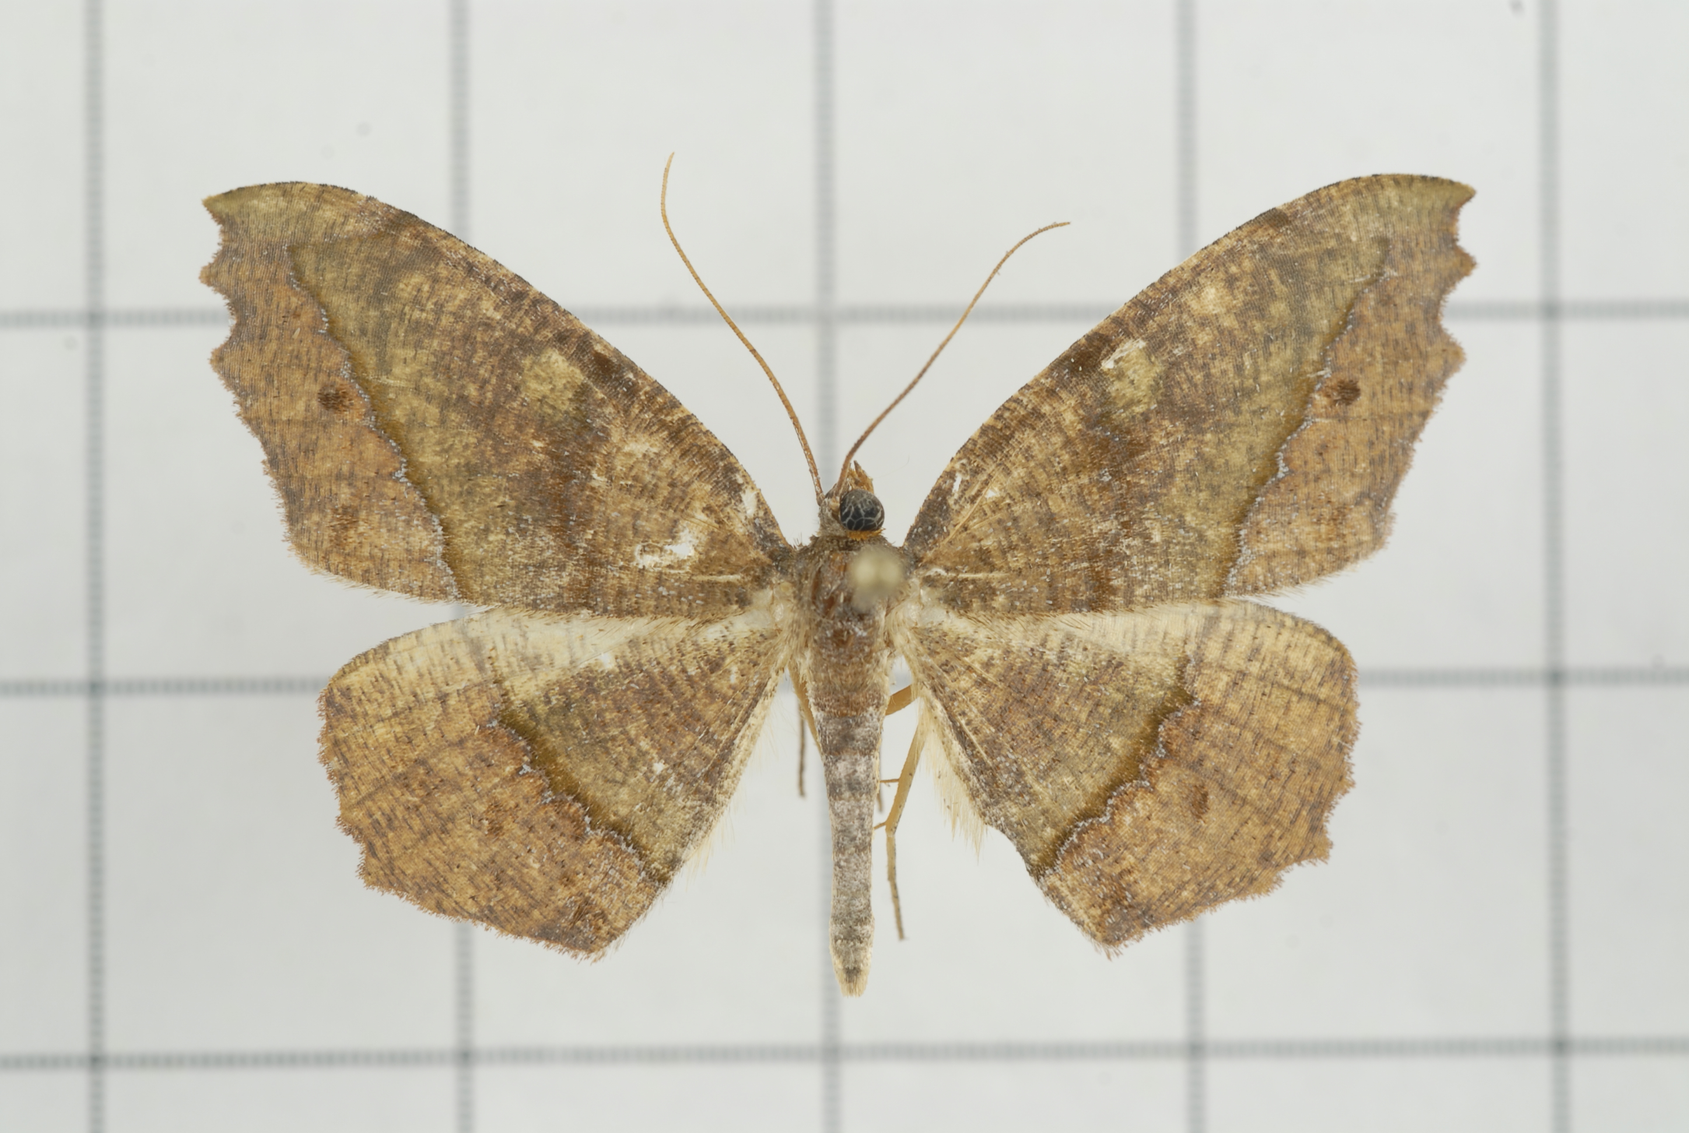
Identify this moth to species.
Leptomiza calcearia calcearia
